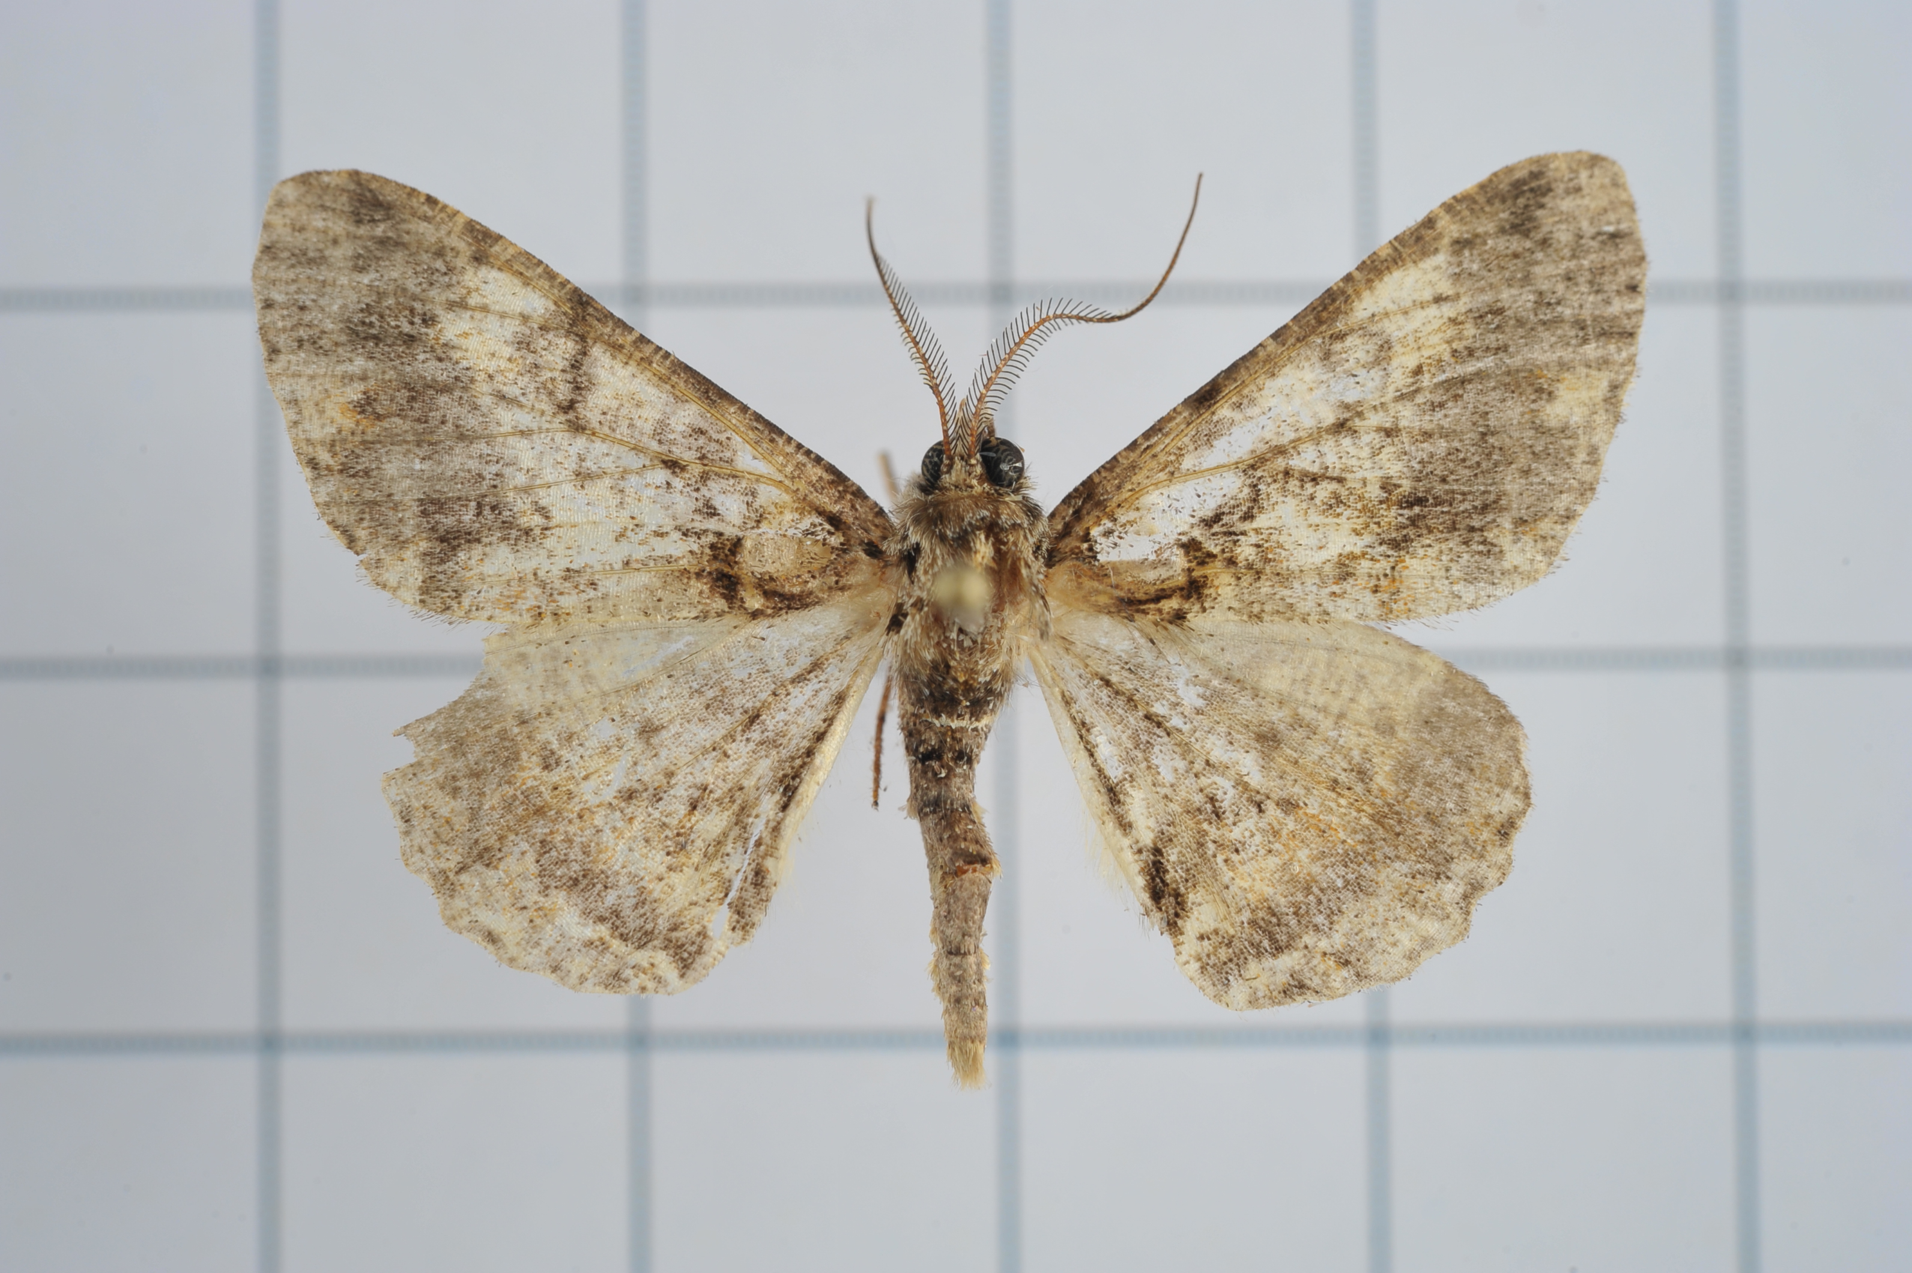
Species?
Alcis taiwanovariegata
